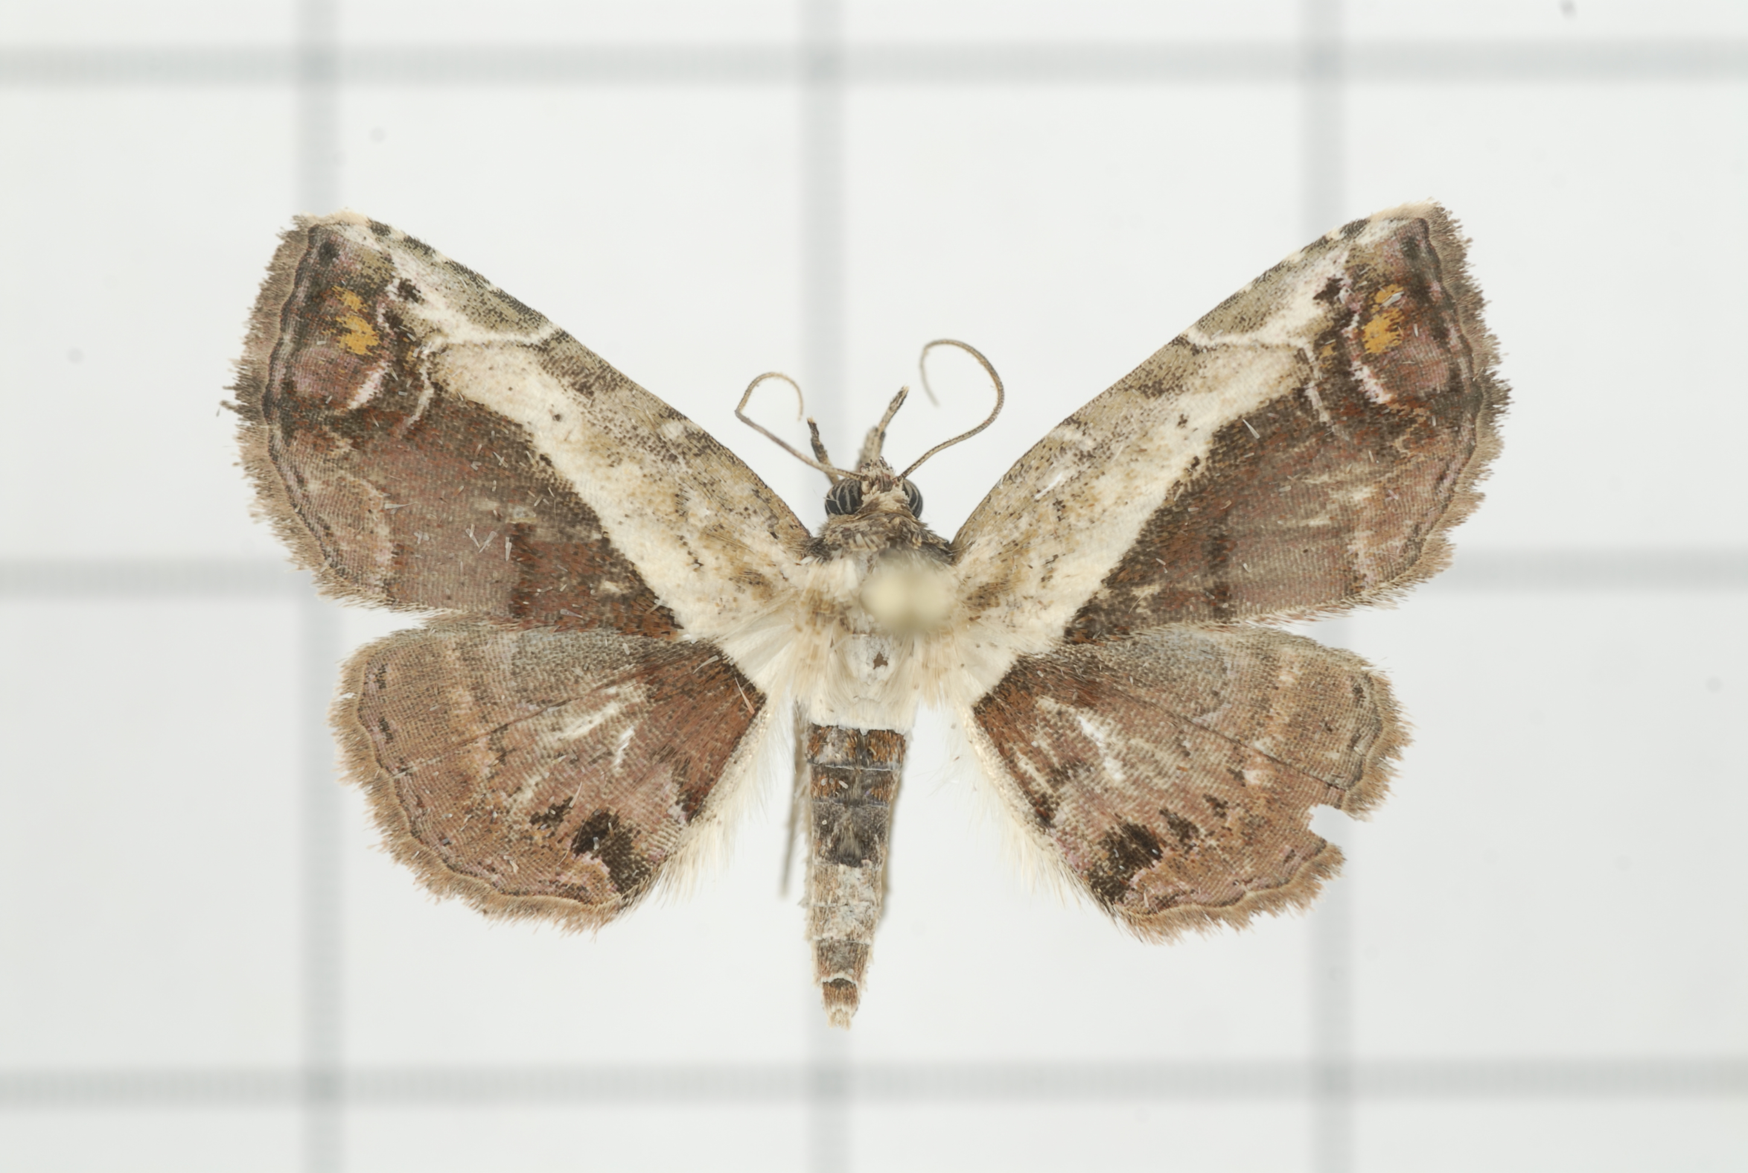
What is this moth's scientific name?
Lophoruza albicostalis
